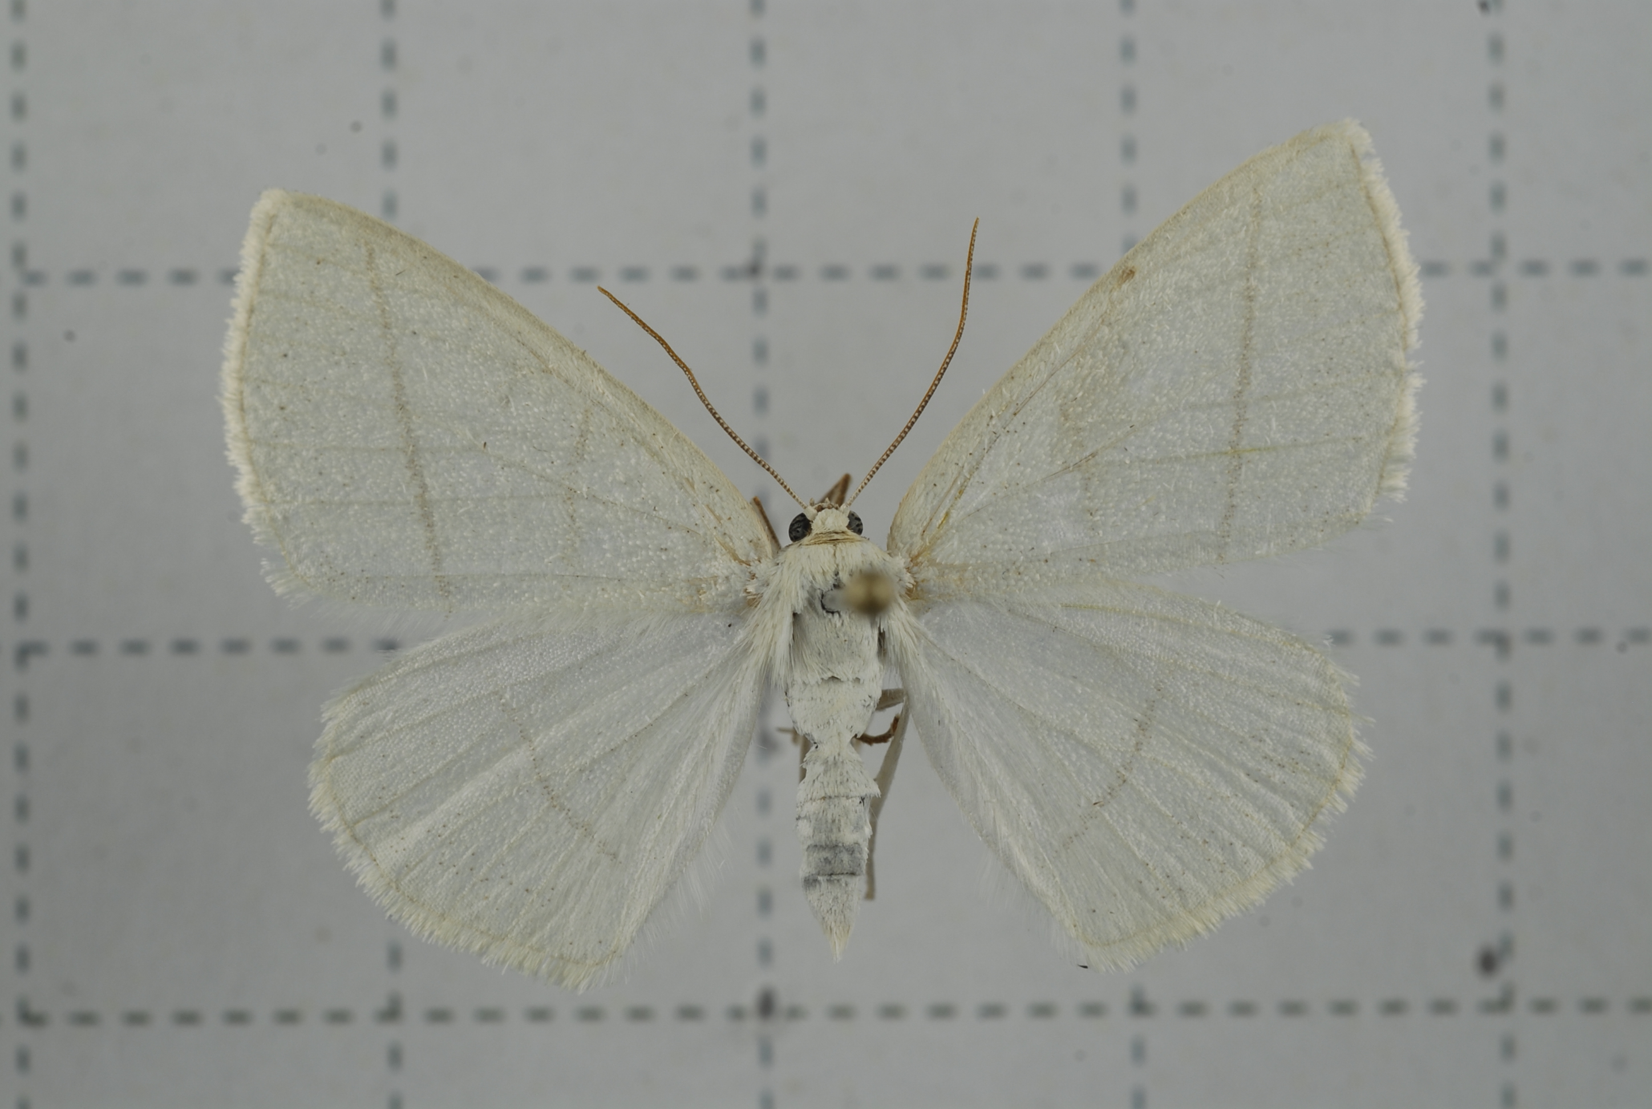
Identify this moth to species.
Parabapta clarissa
